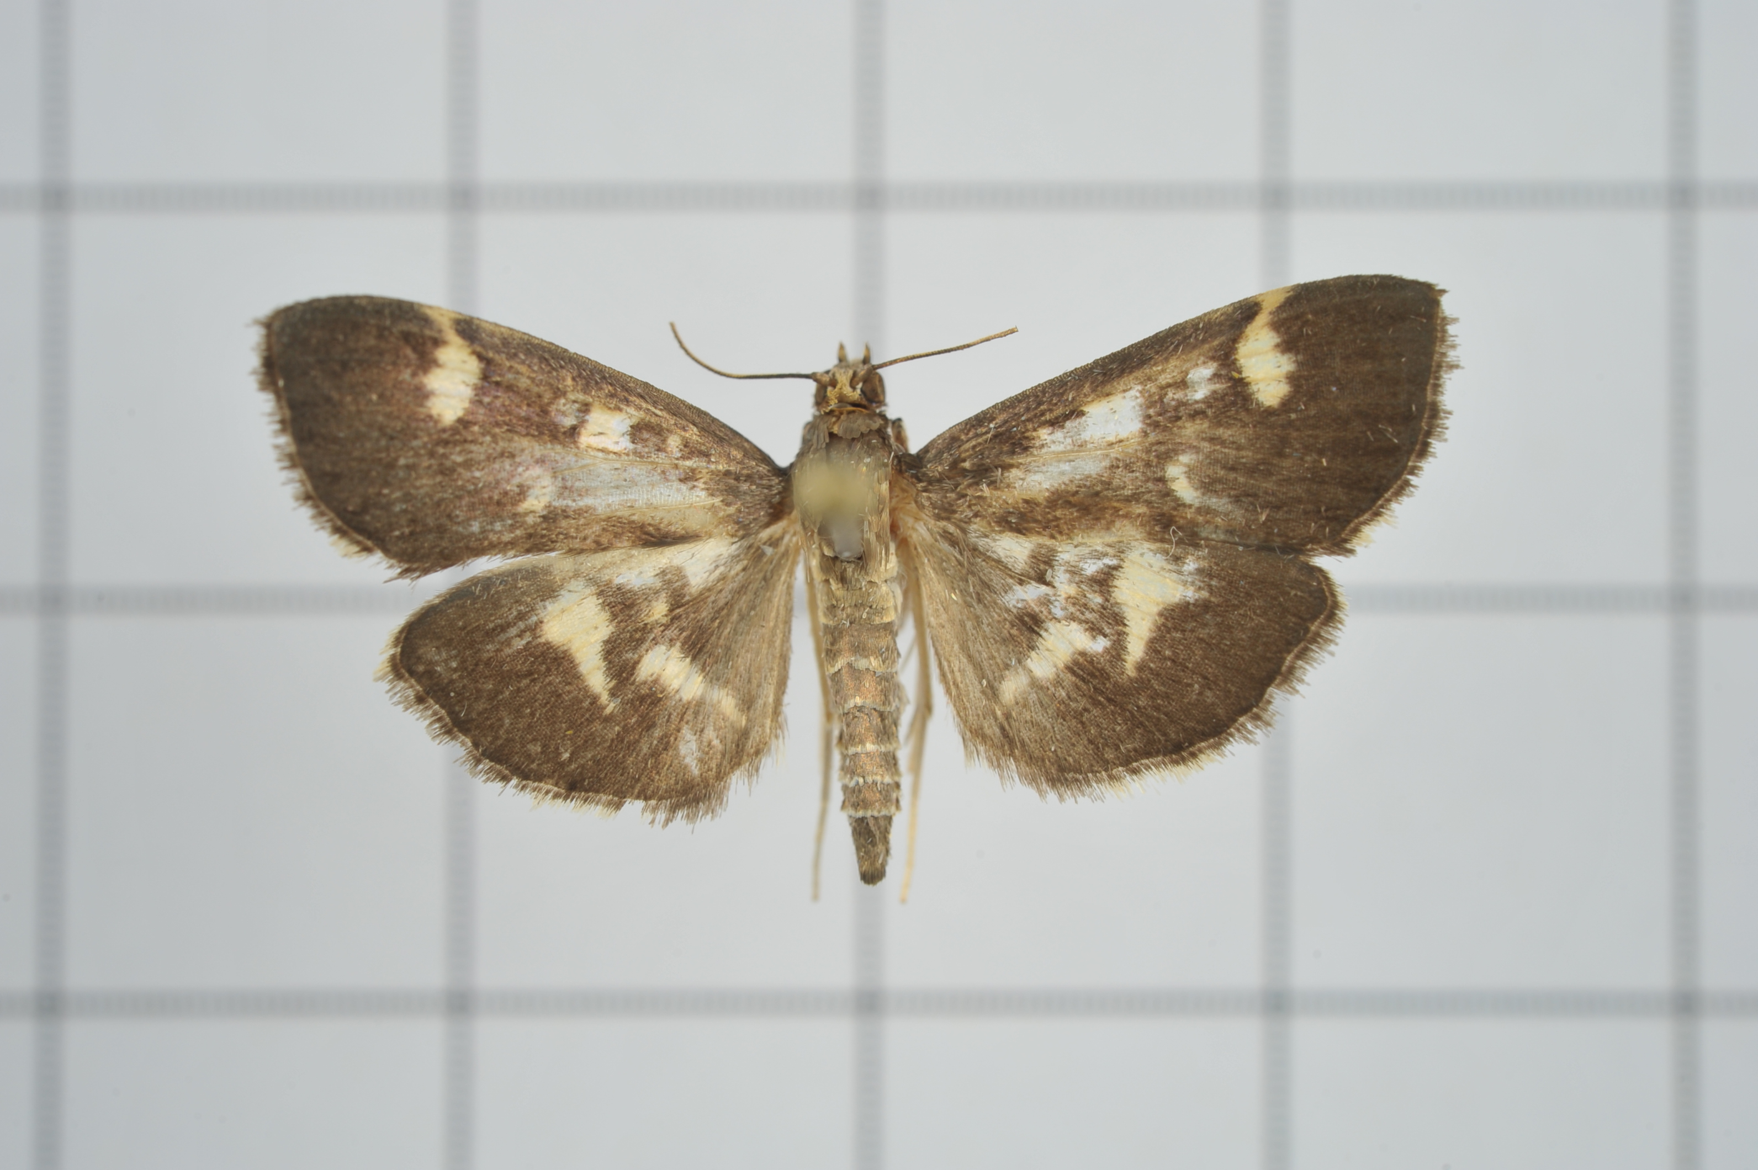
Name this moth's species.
Herpetogramma luctuosalis
